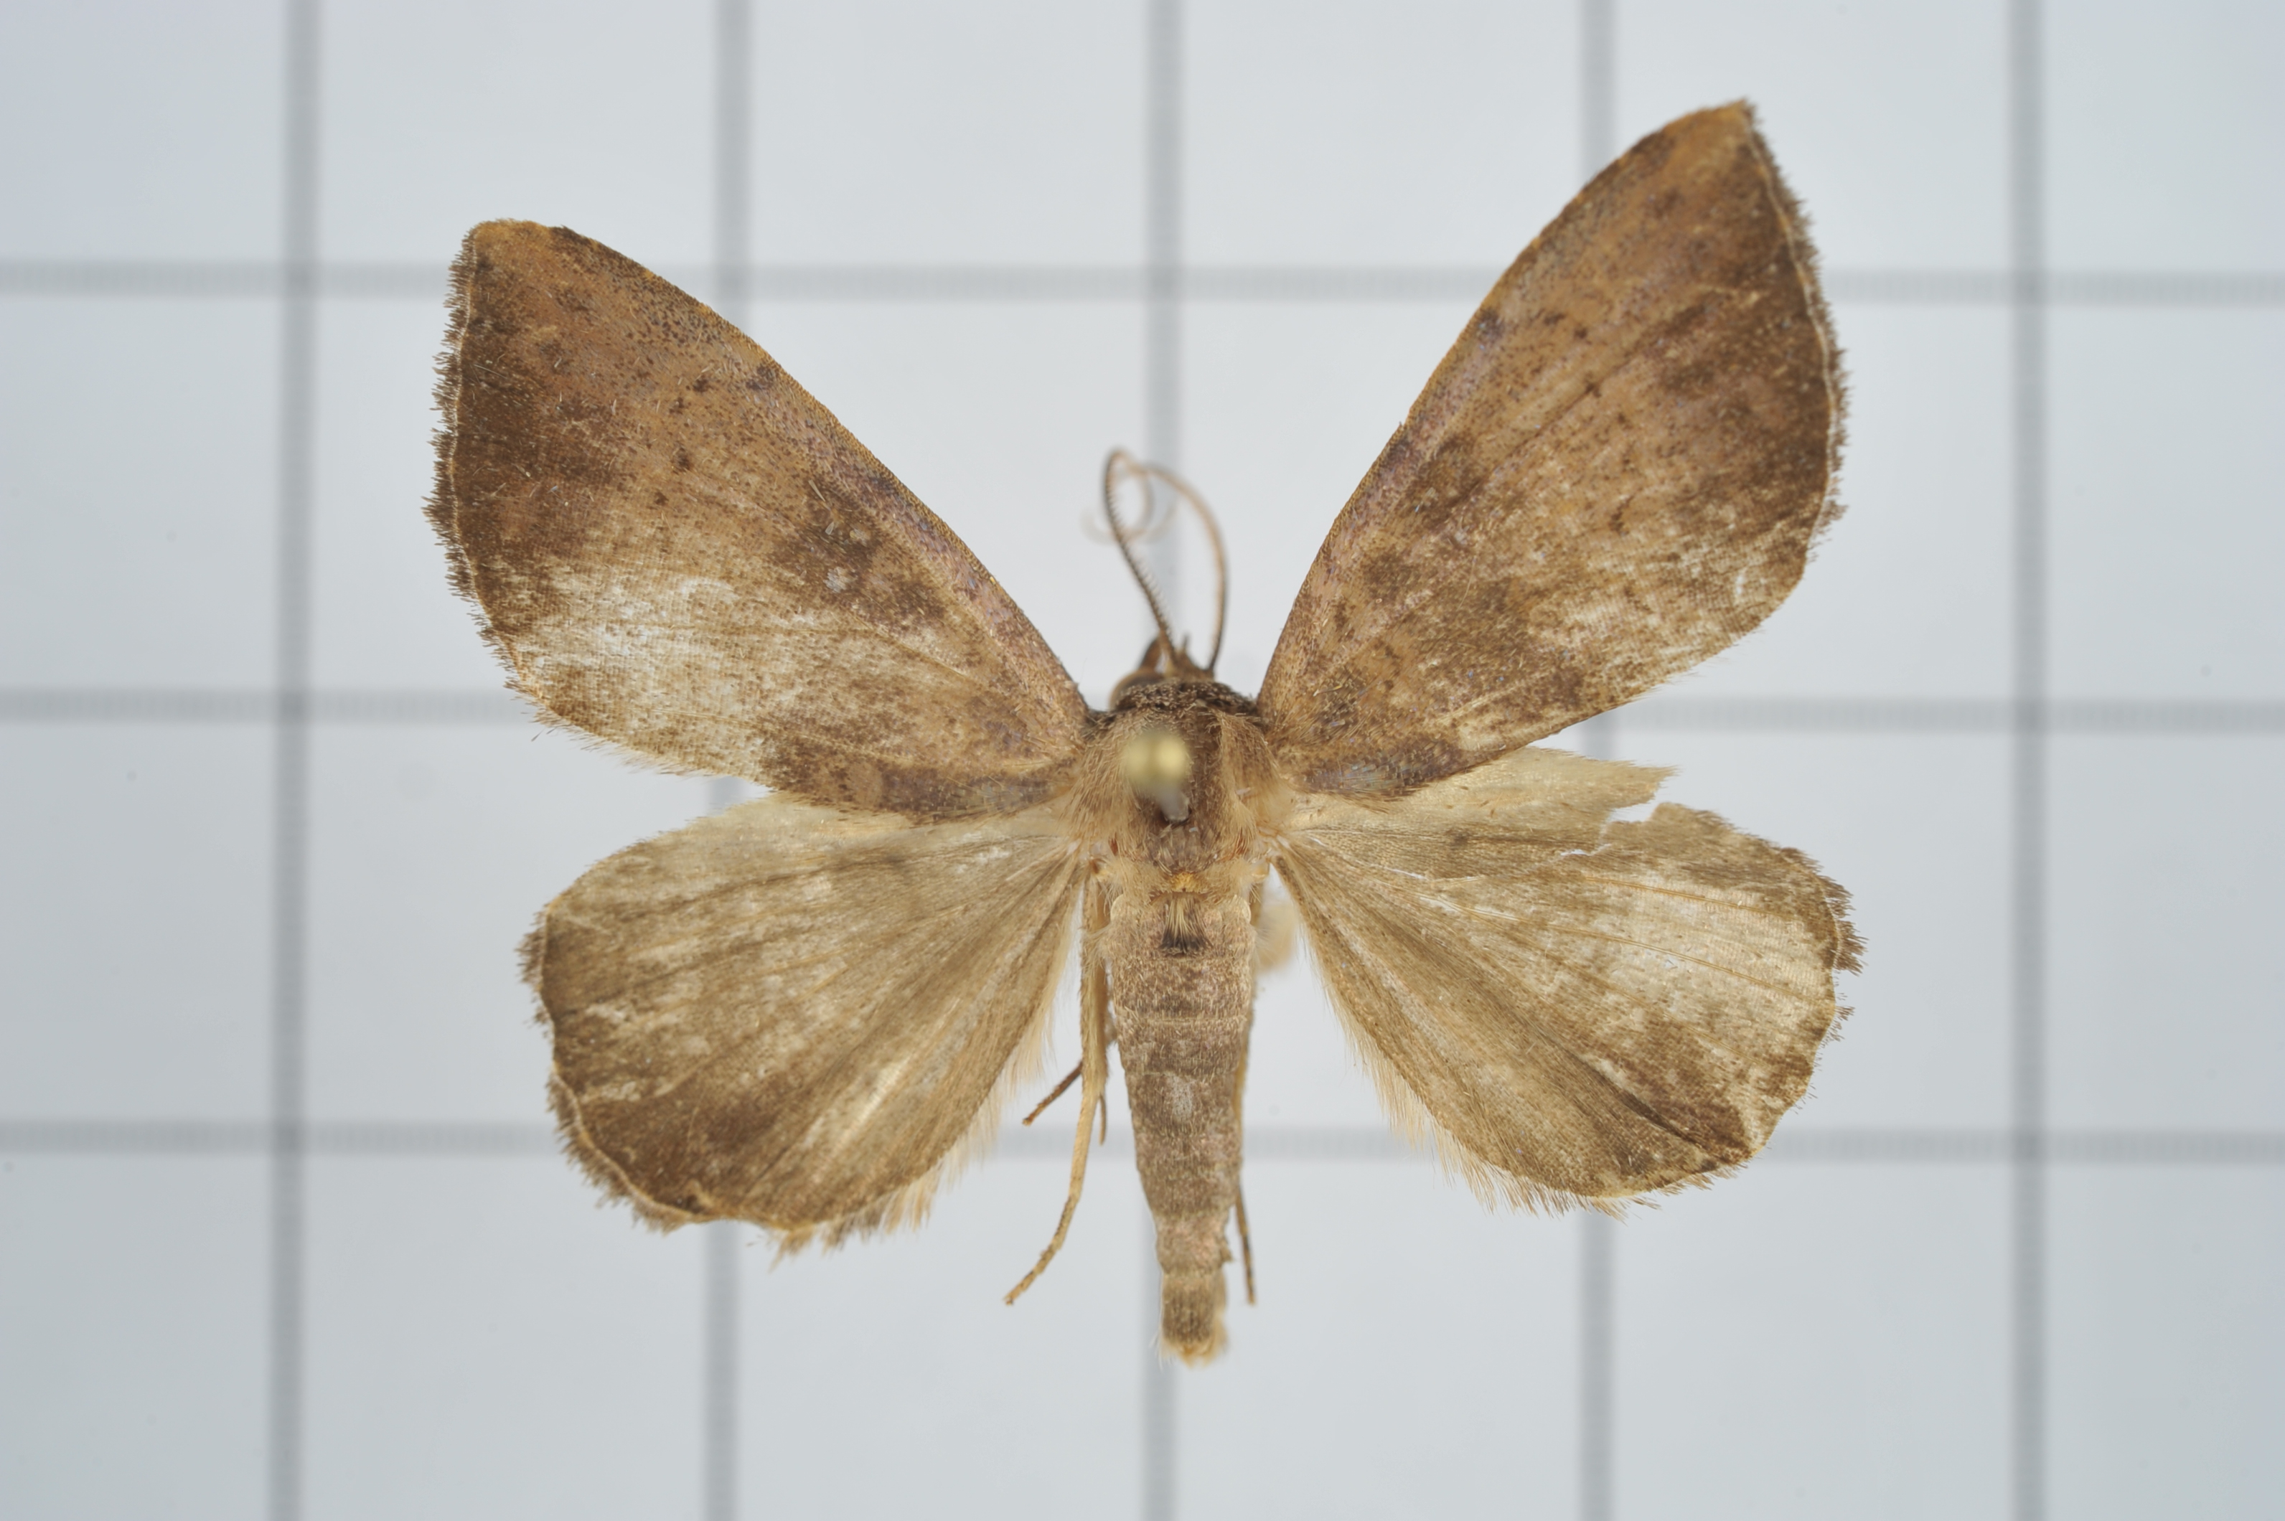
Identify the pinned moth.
Scedopla umbrosa
